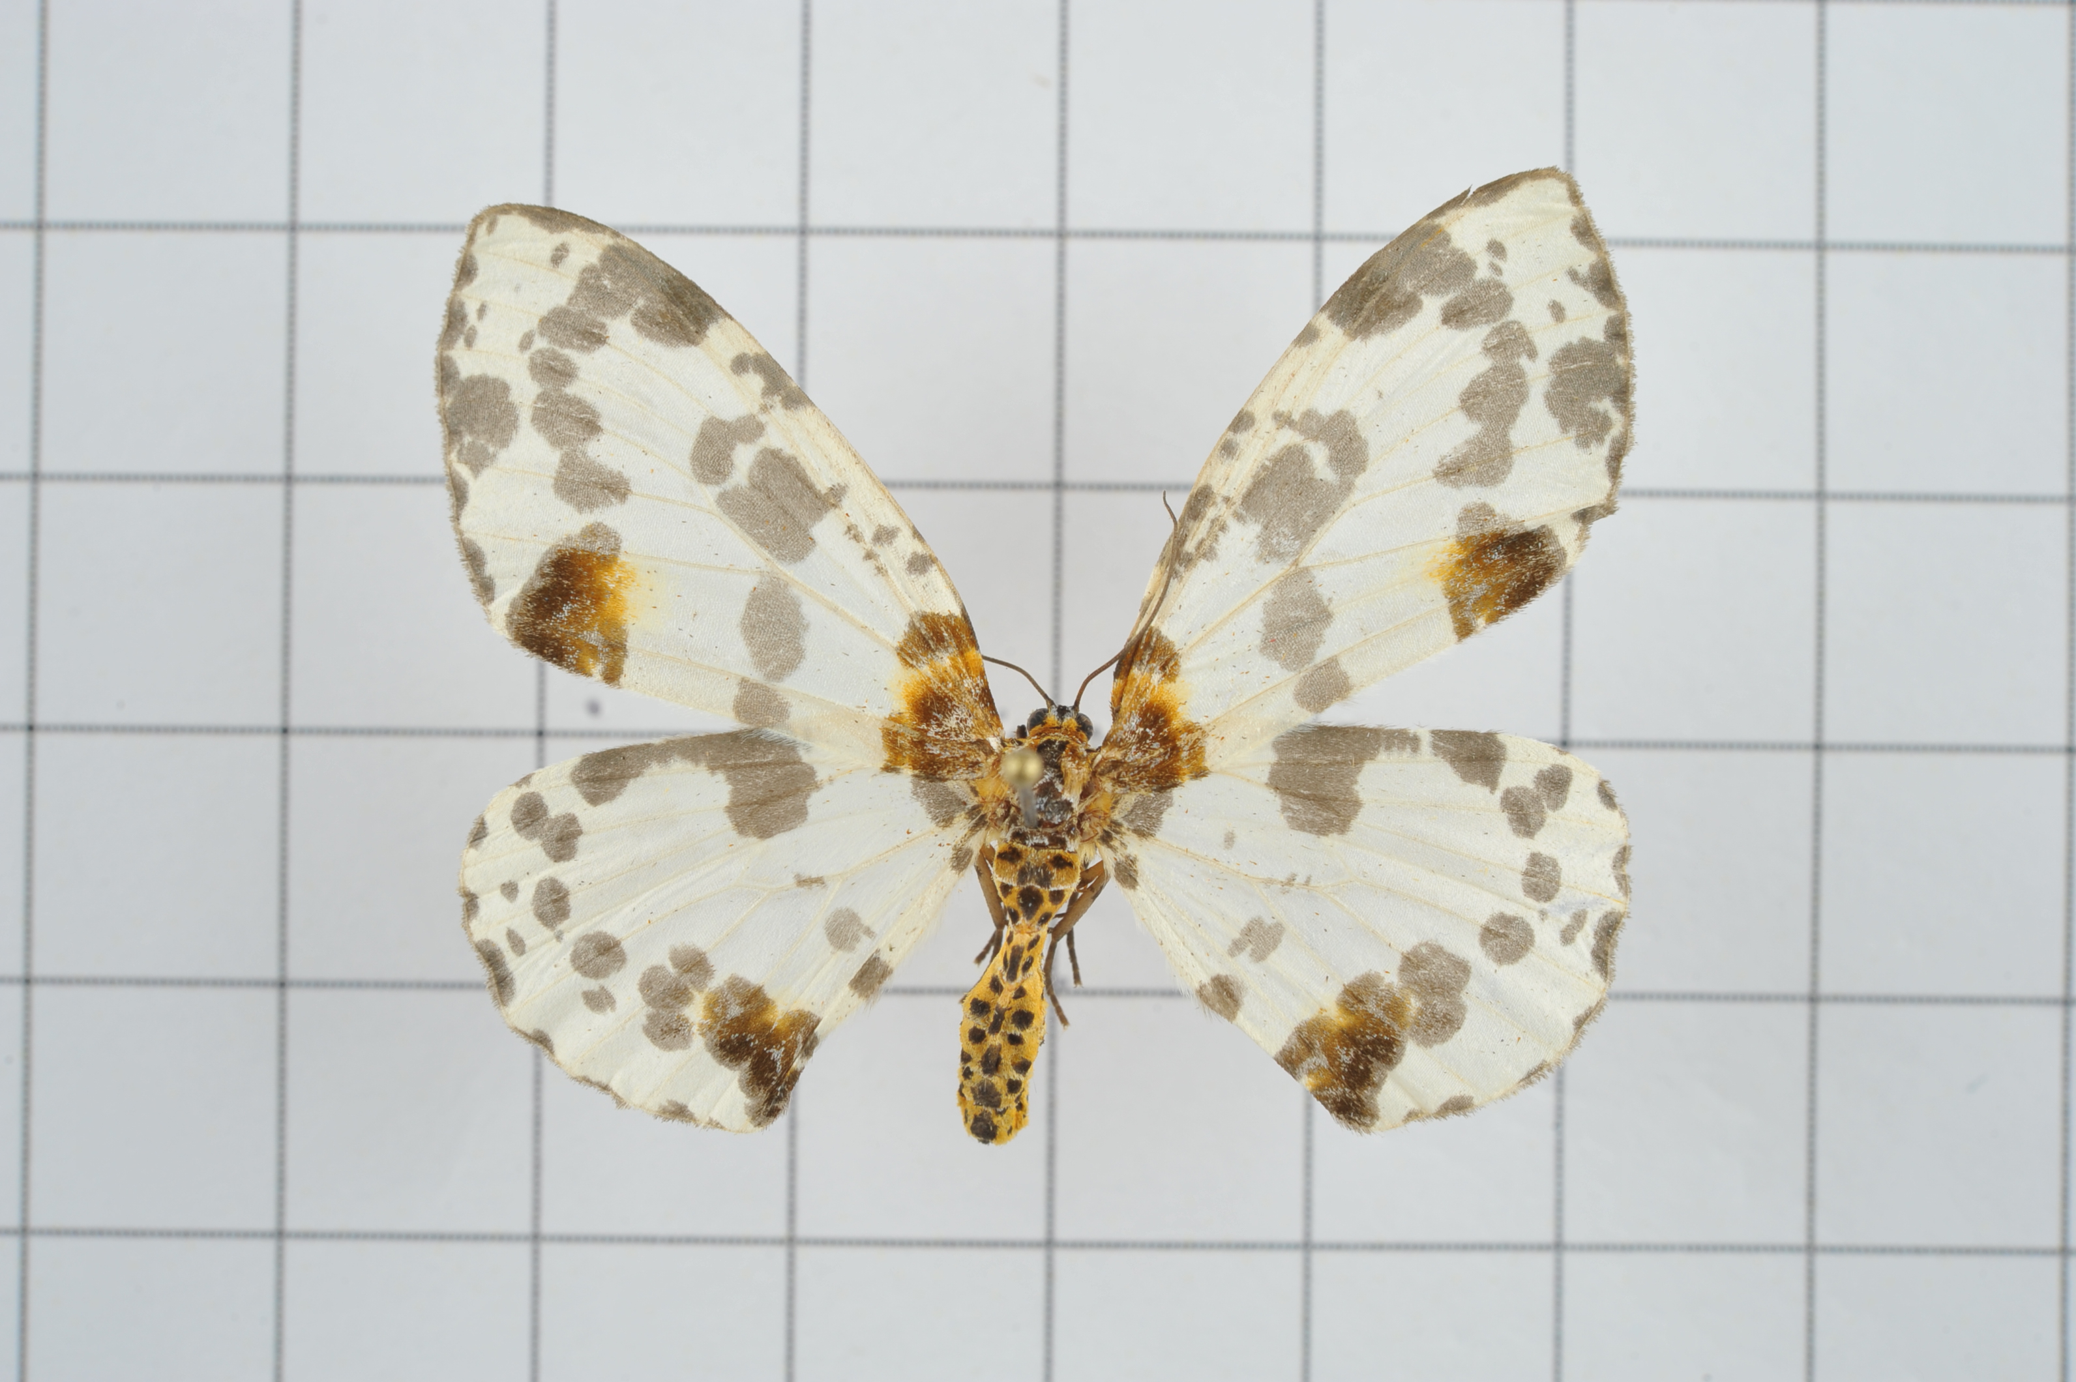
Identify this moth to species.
Abraxas formosilluminata
